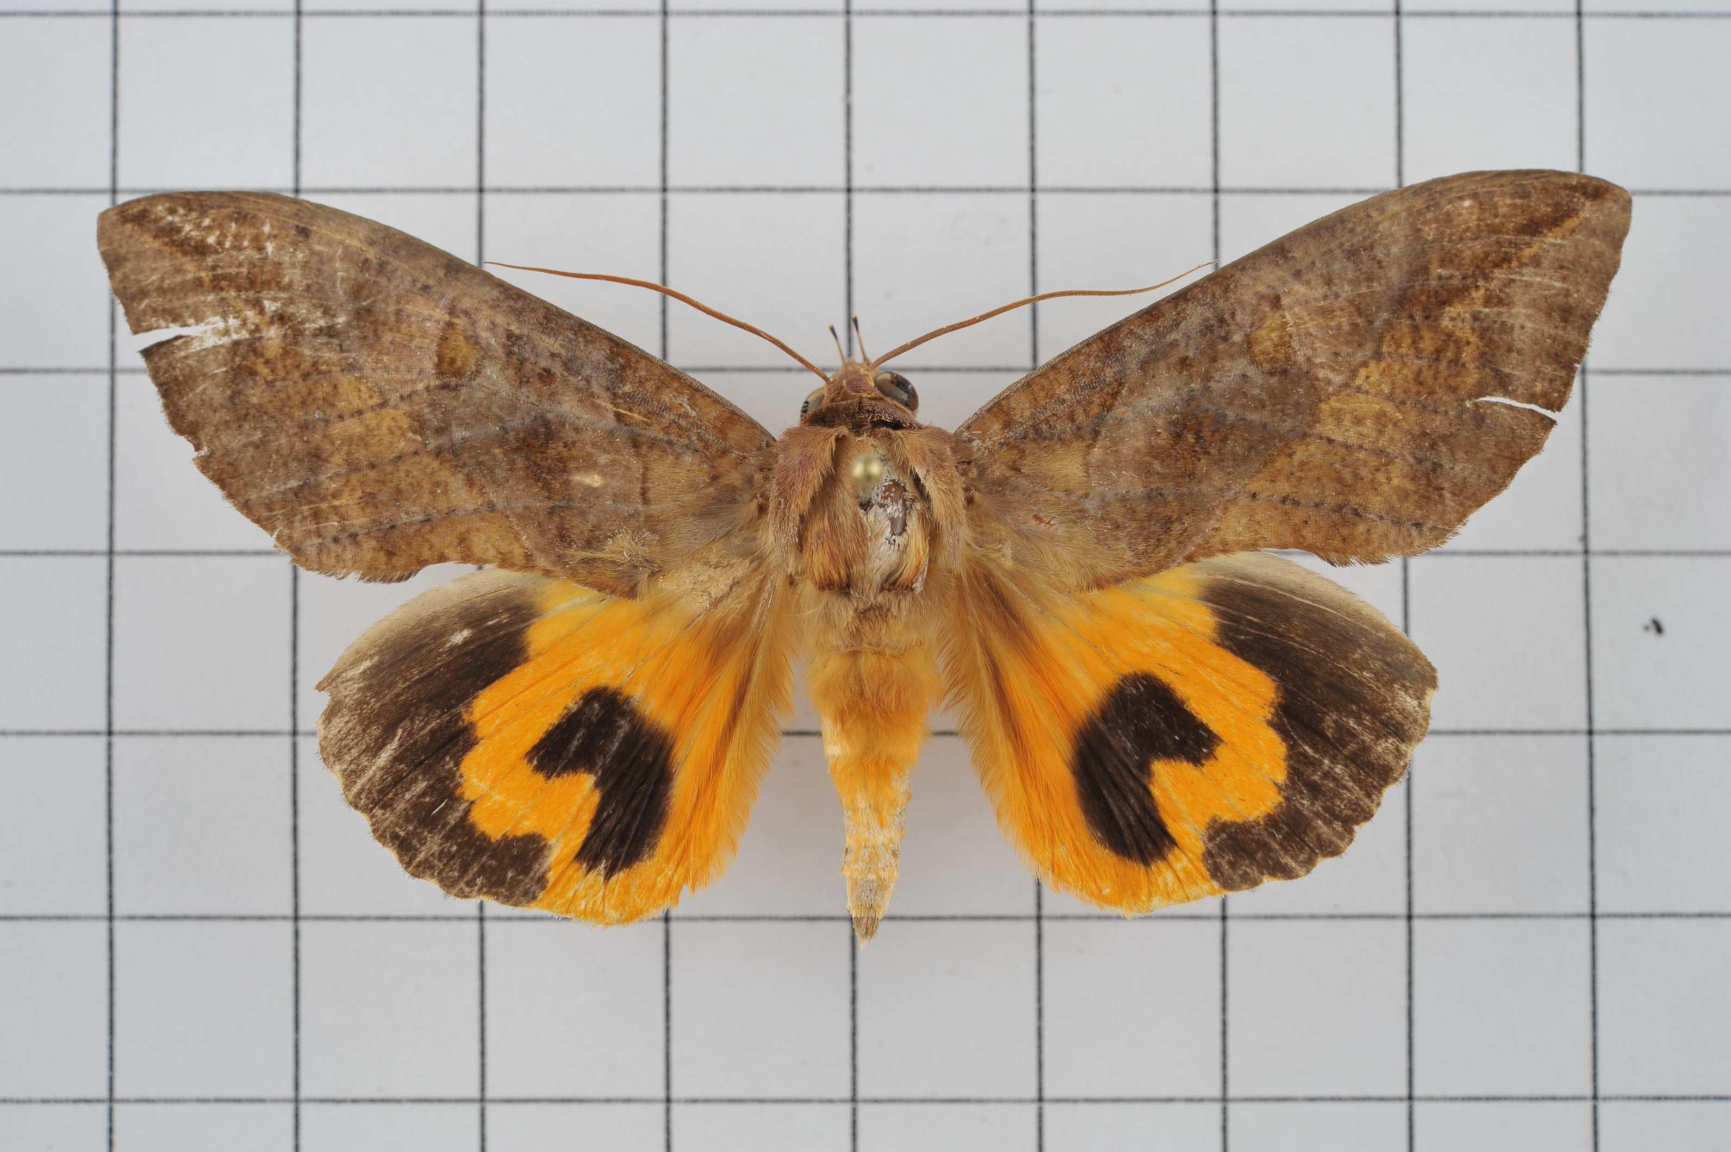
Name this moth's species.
Eudocima phalonia
